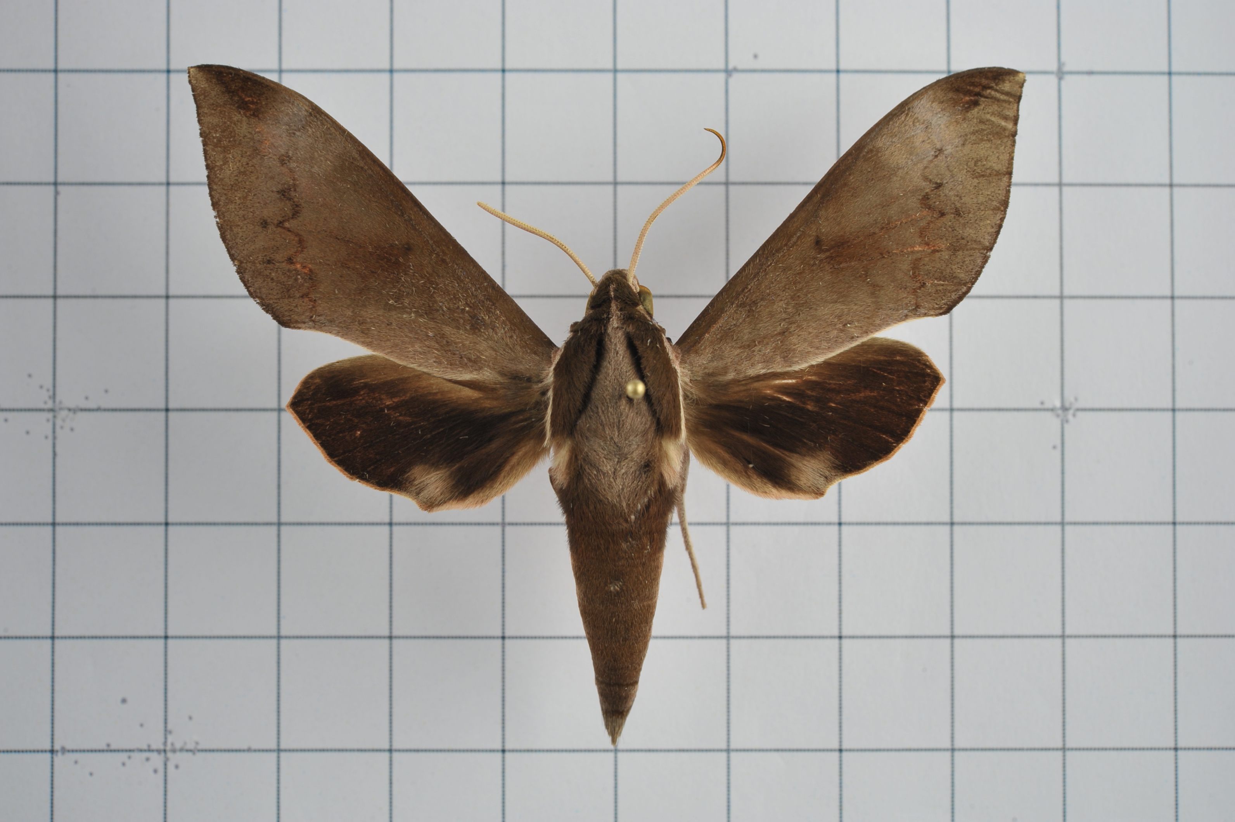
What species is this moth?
Acosmerycoides harterti
